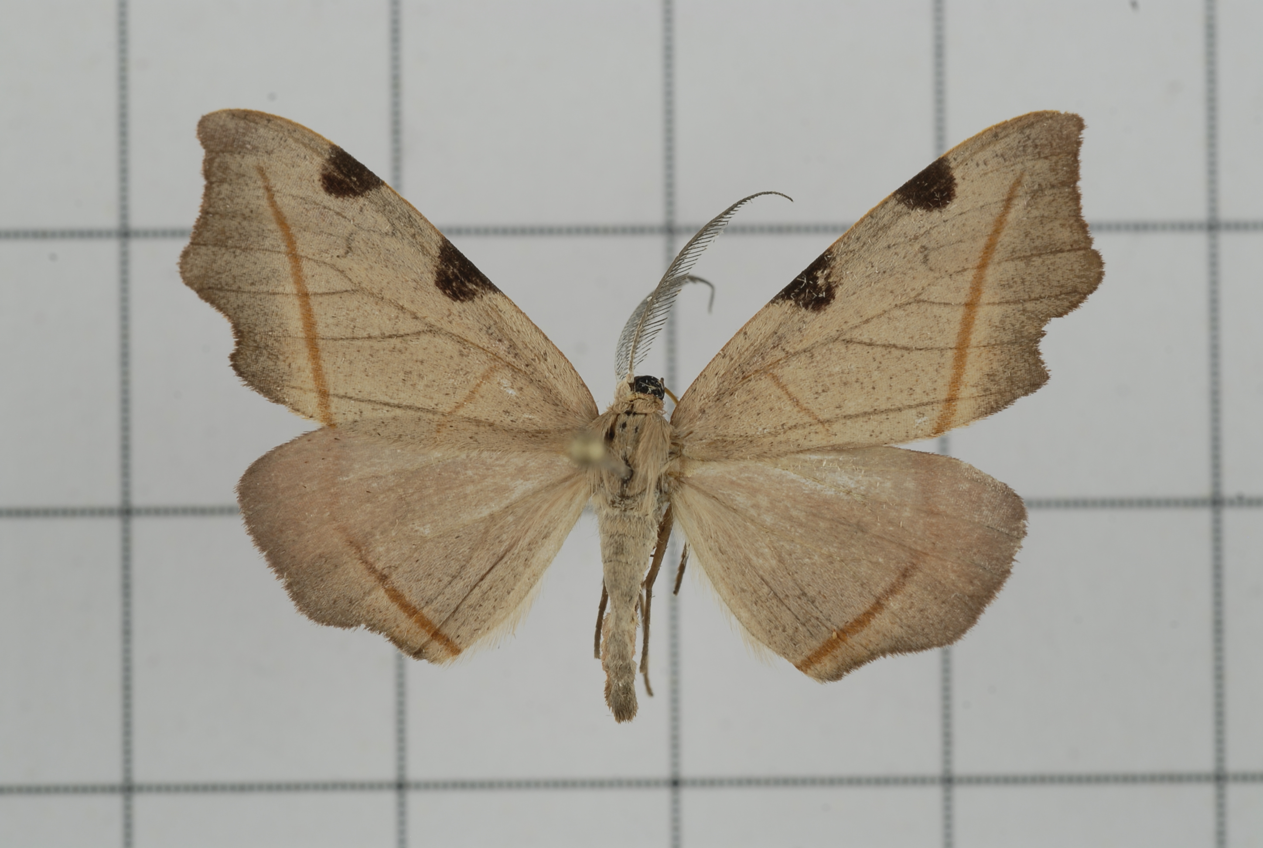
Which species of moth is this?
Achrosis rufescens
